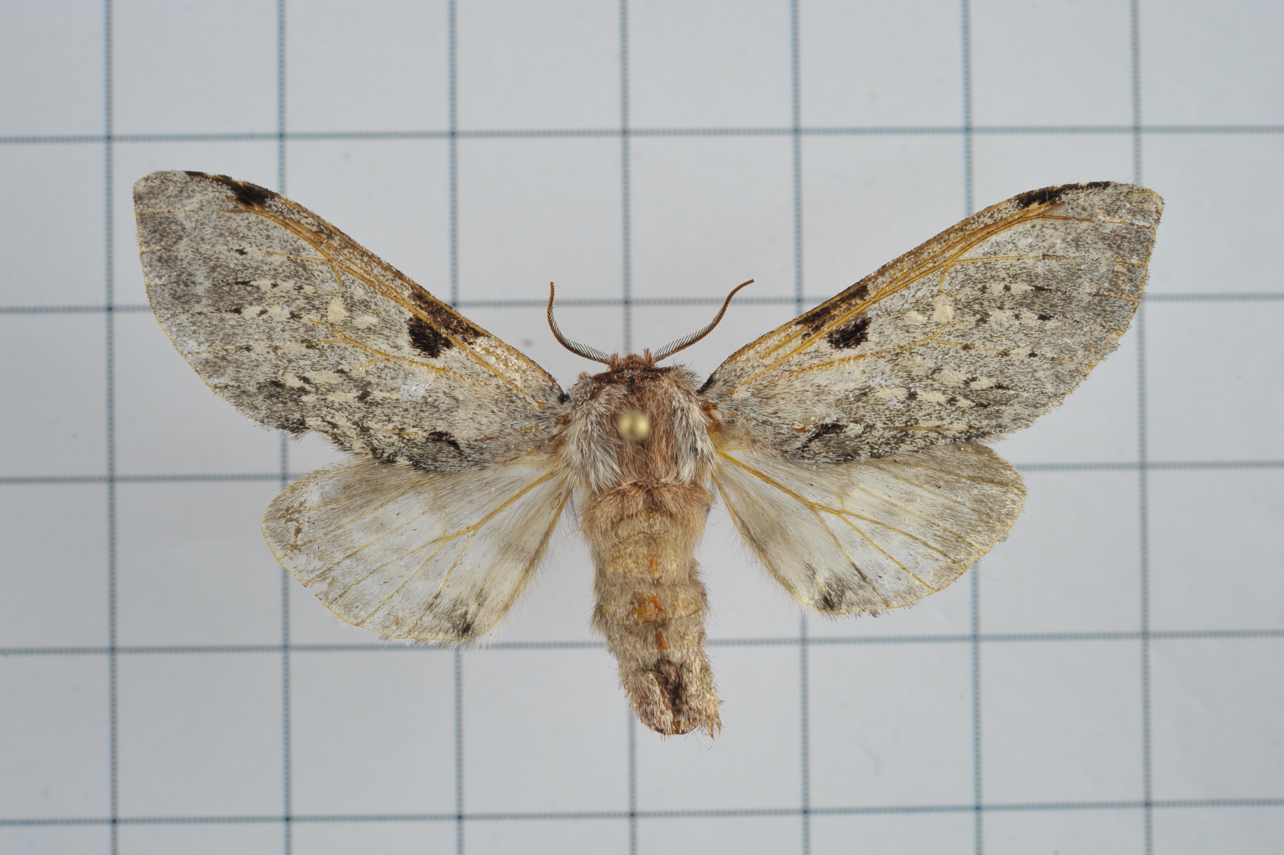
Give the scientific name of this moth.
Harpyia microsticta baibarana
